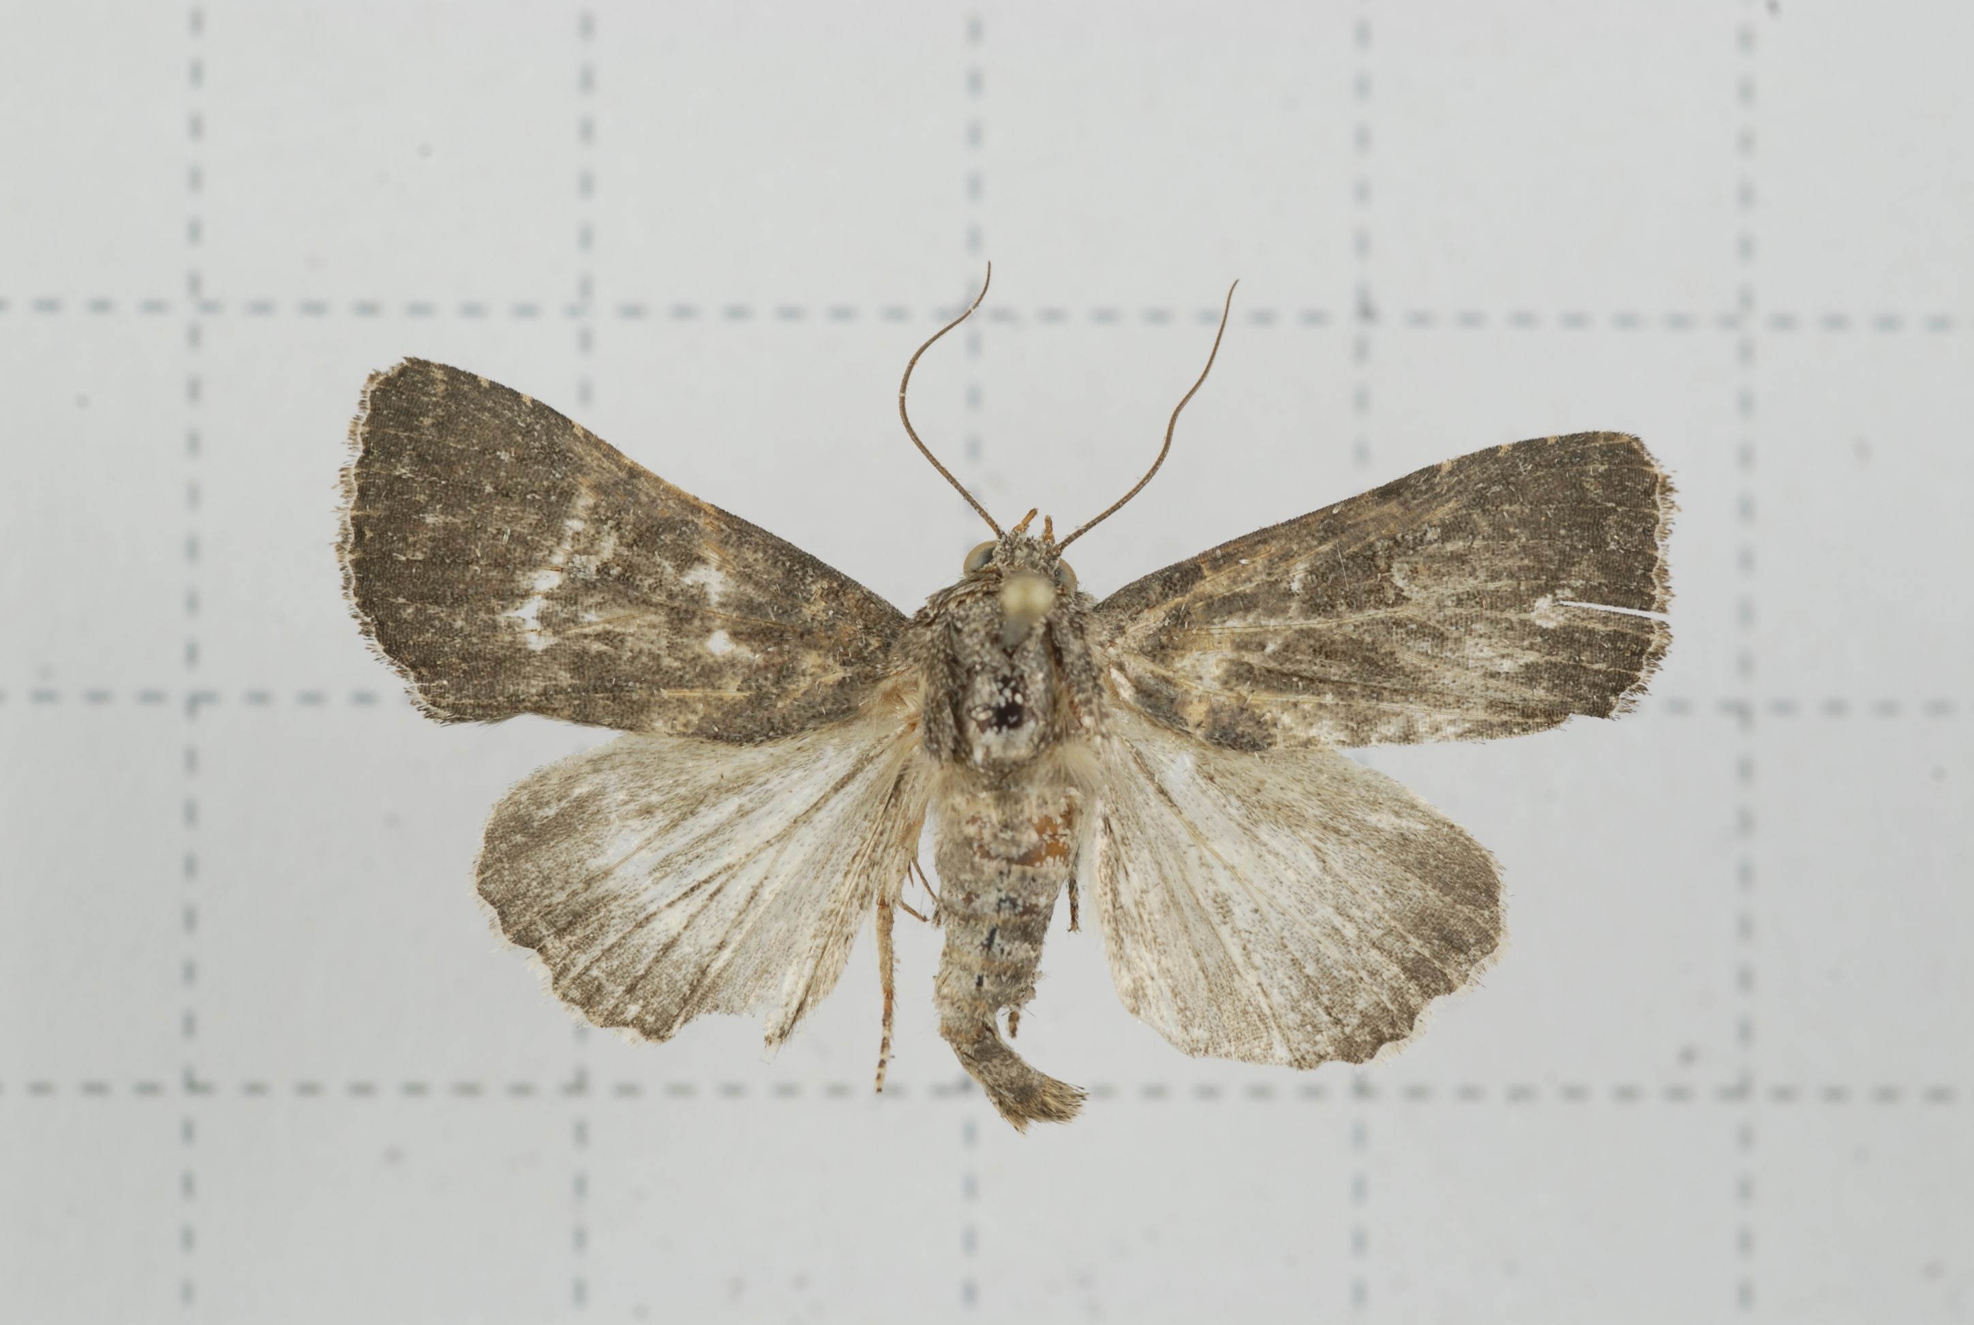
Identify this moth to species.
Condica illecta
